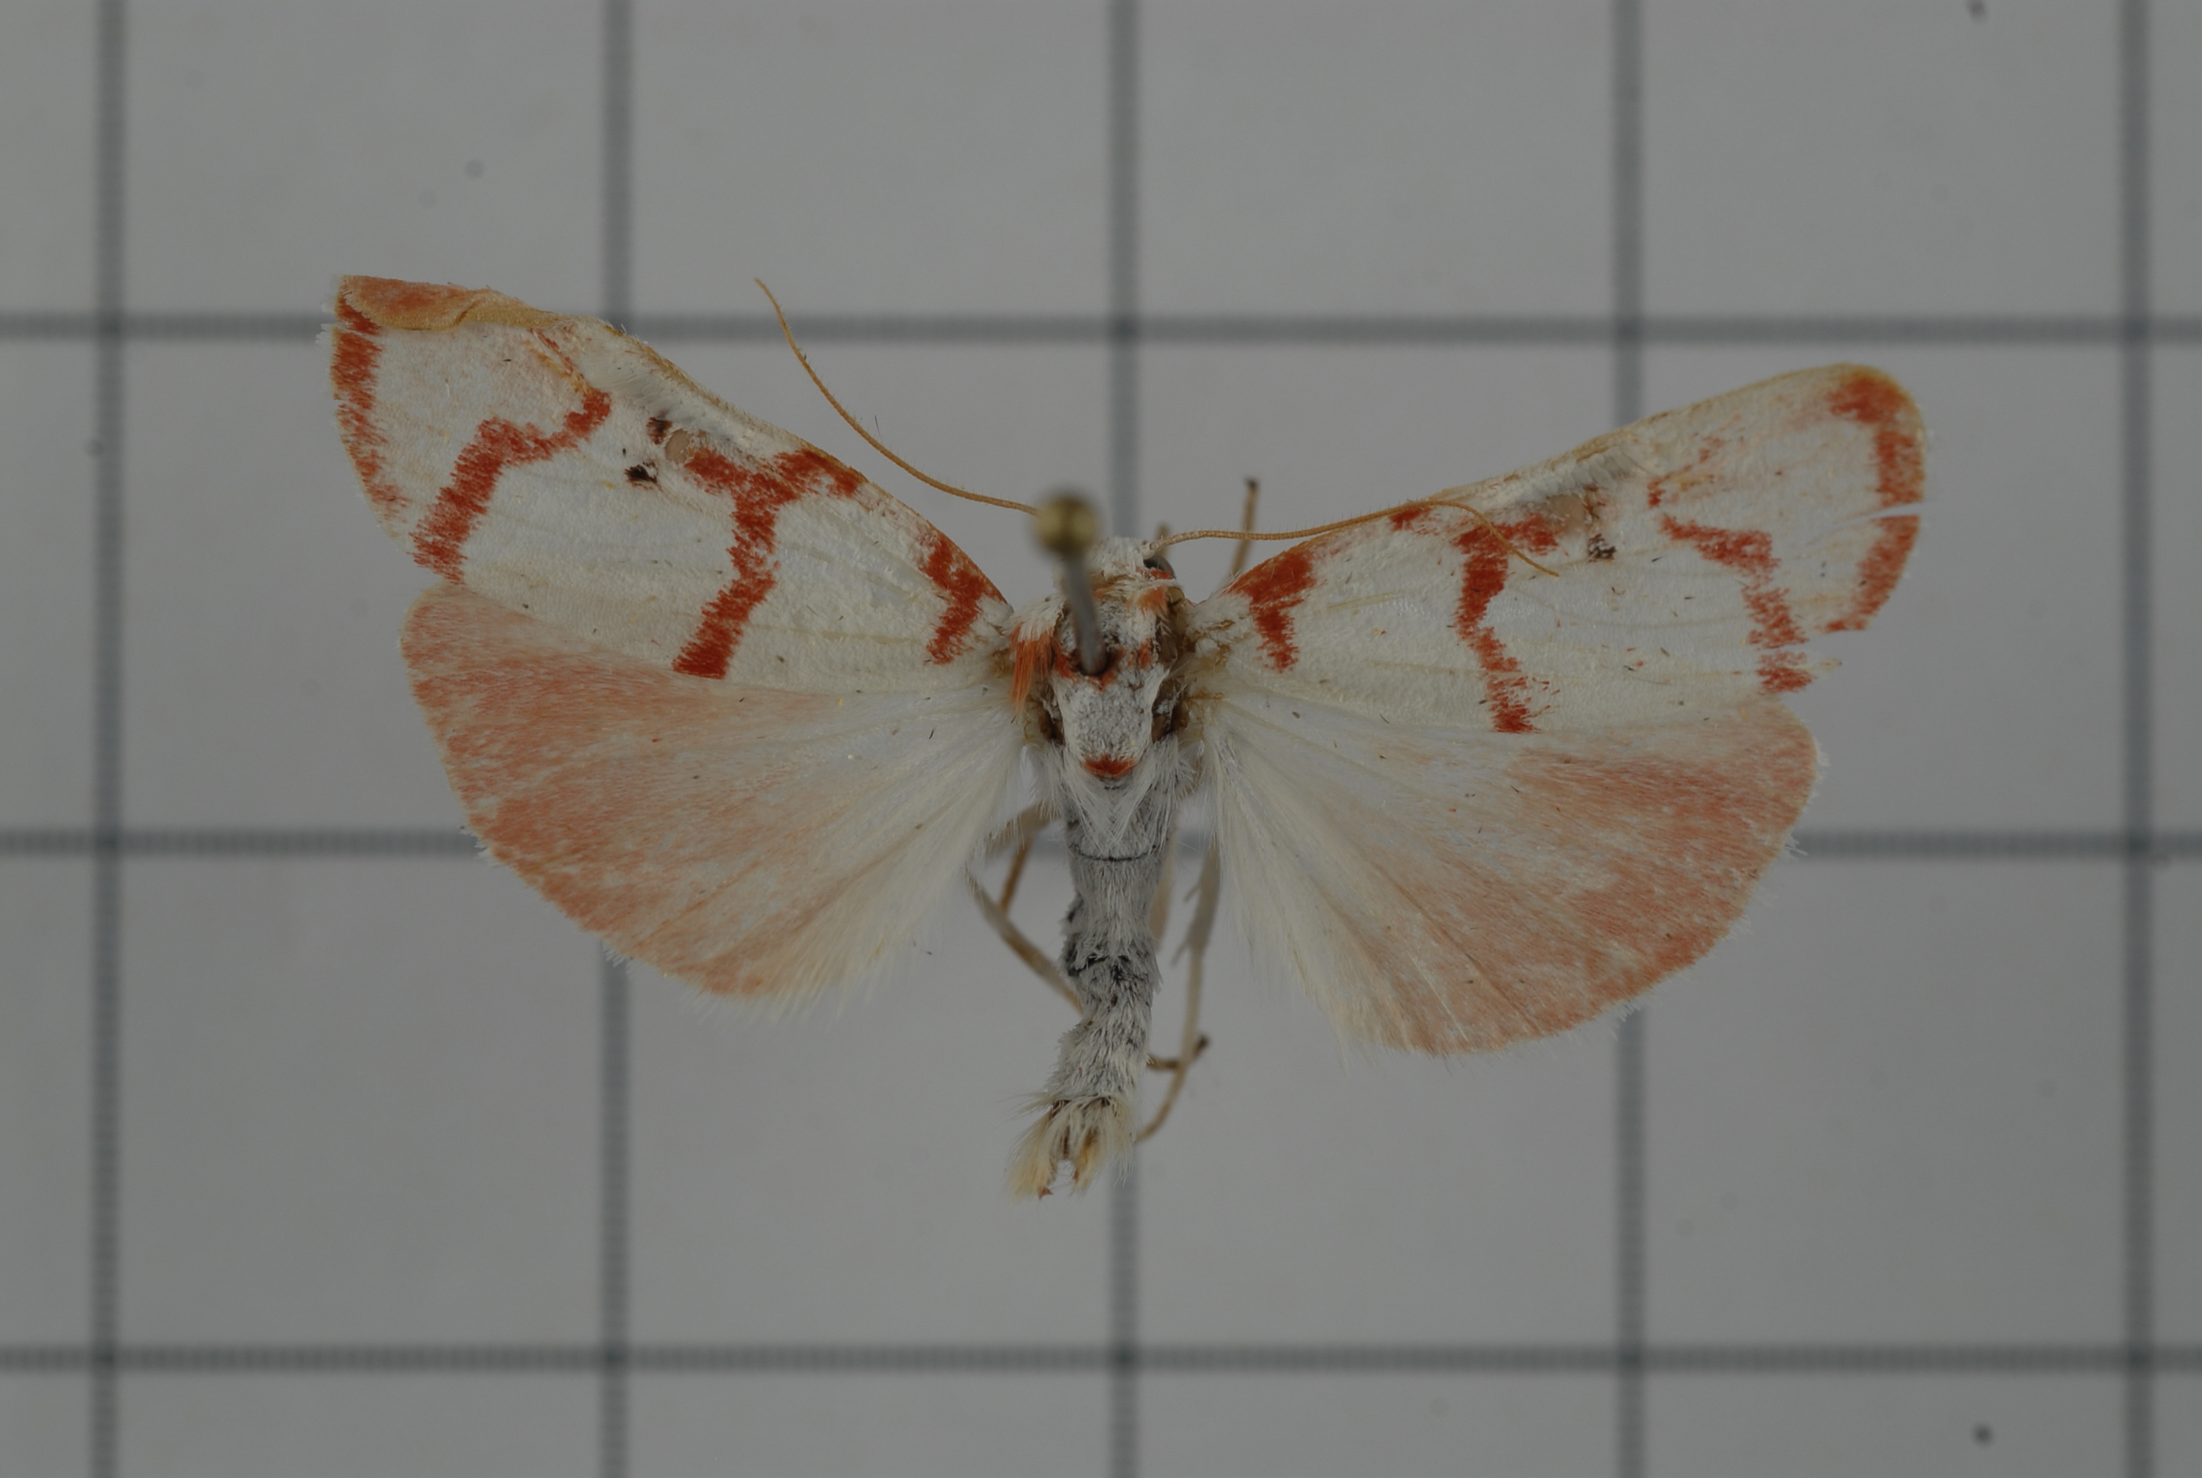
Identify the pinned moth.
Cyana hamata hamata
